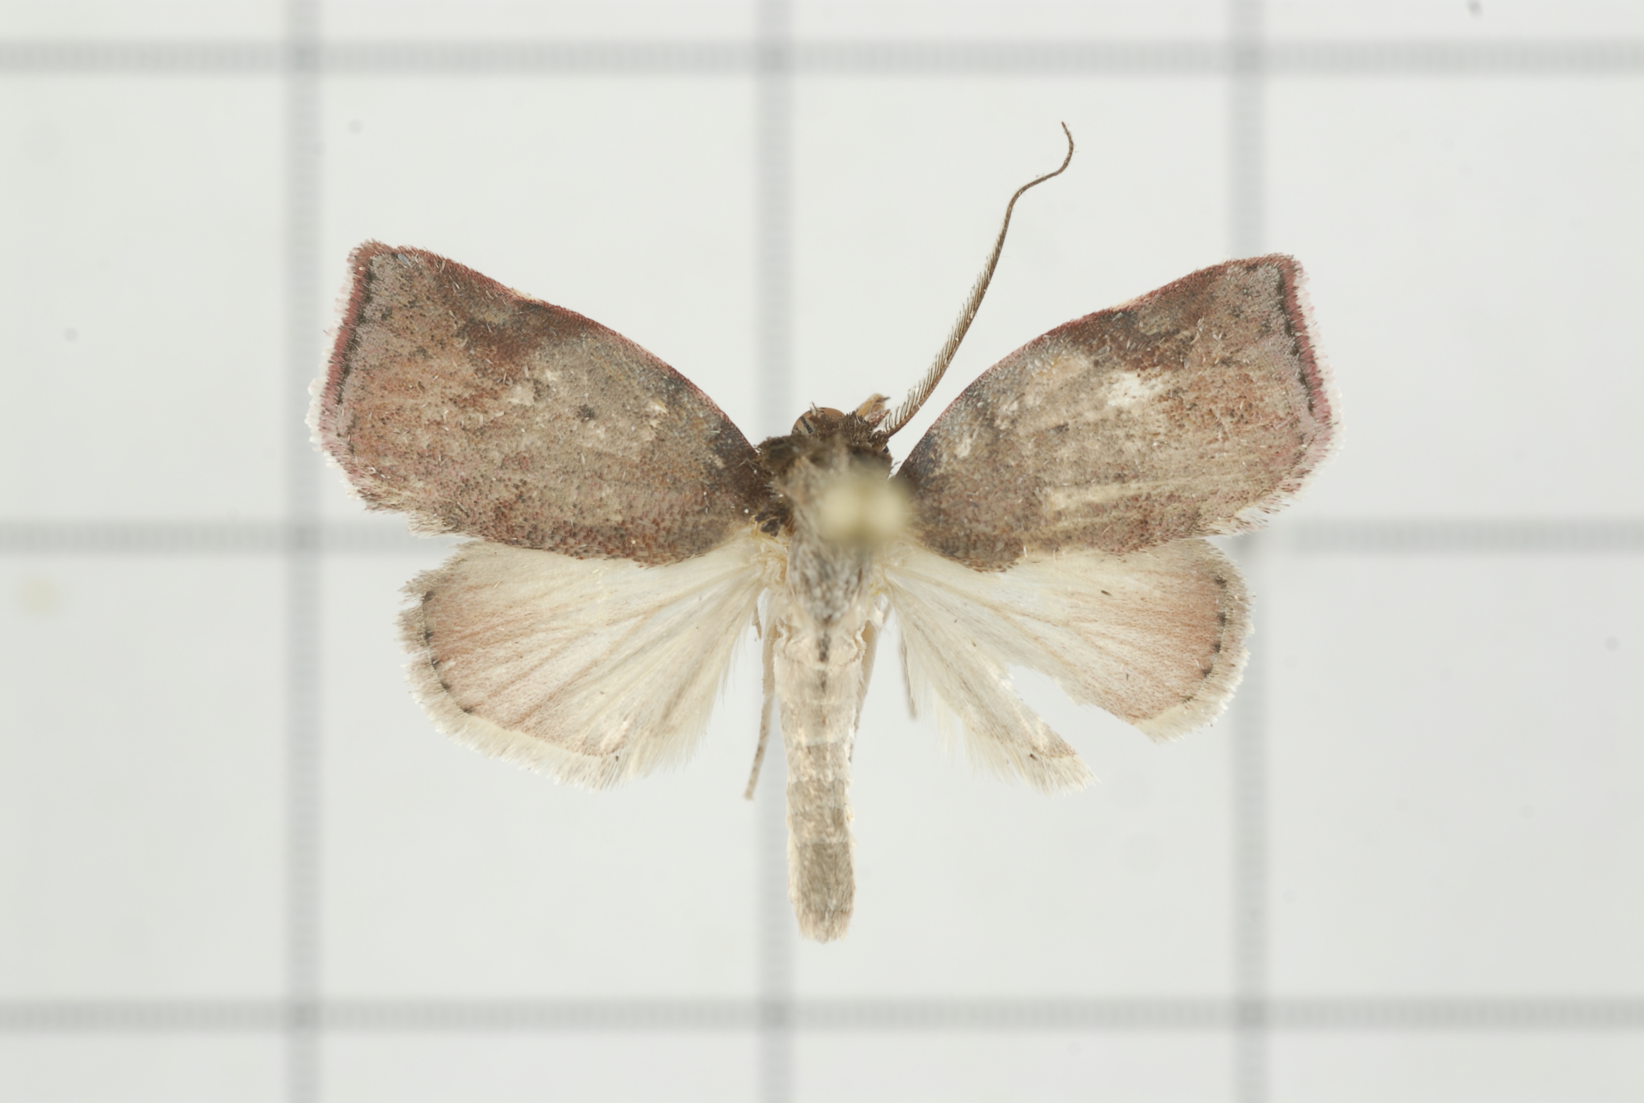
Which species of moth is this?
Beara tortriciformis
